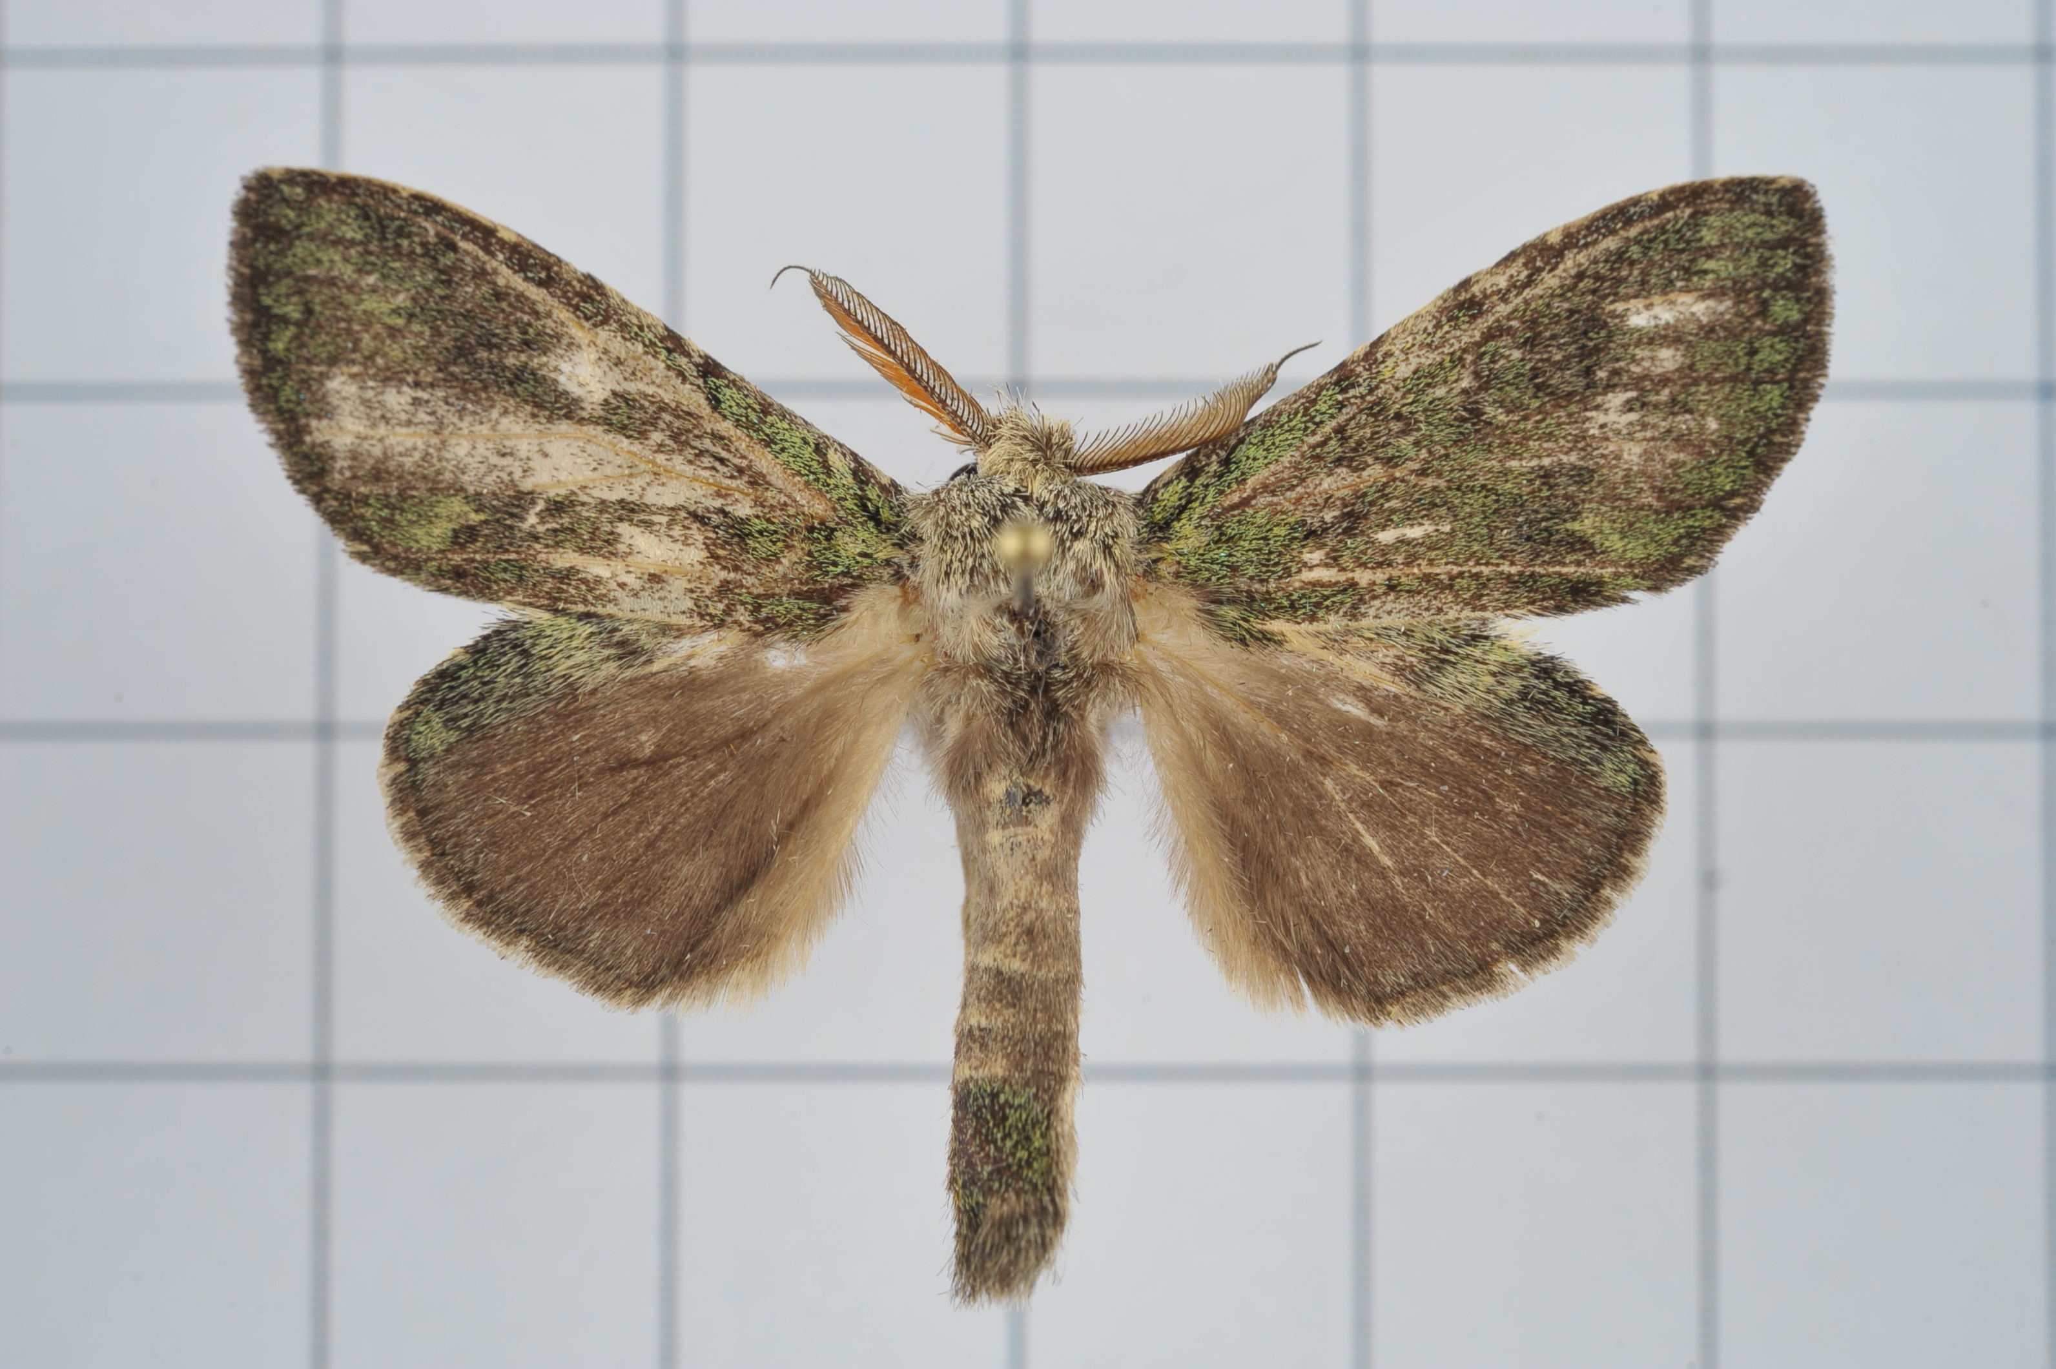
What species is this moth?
Syntypistis cyanea cyanea
